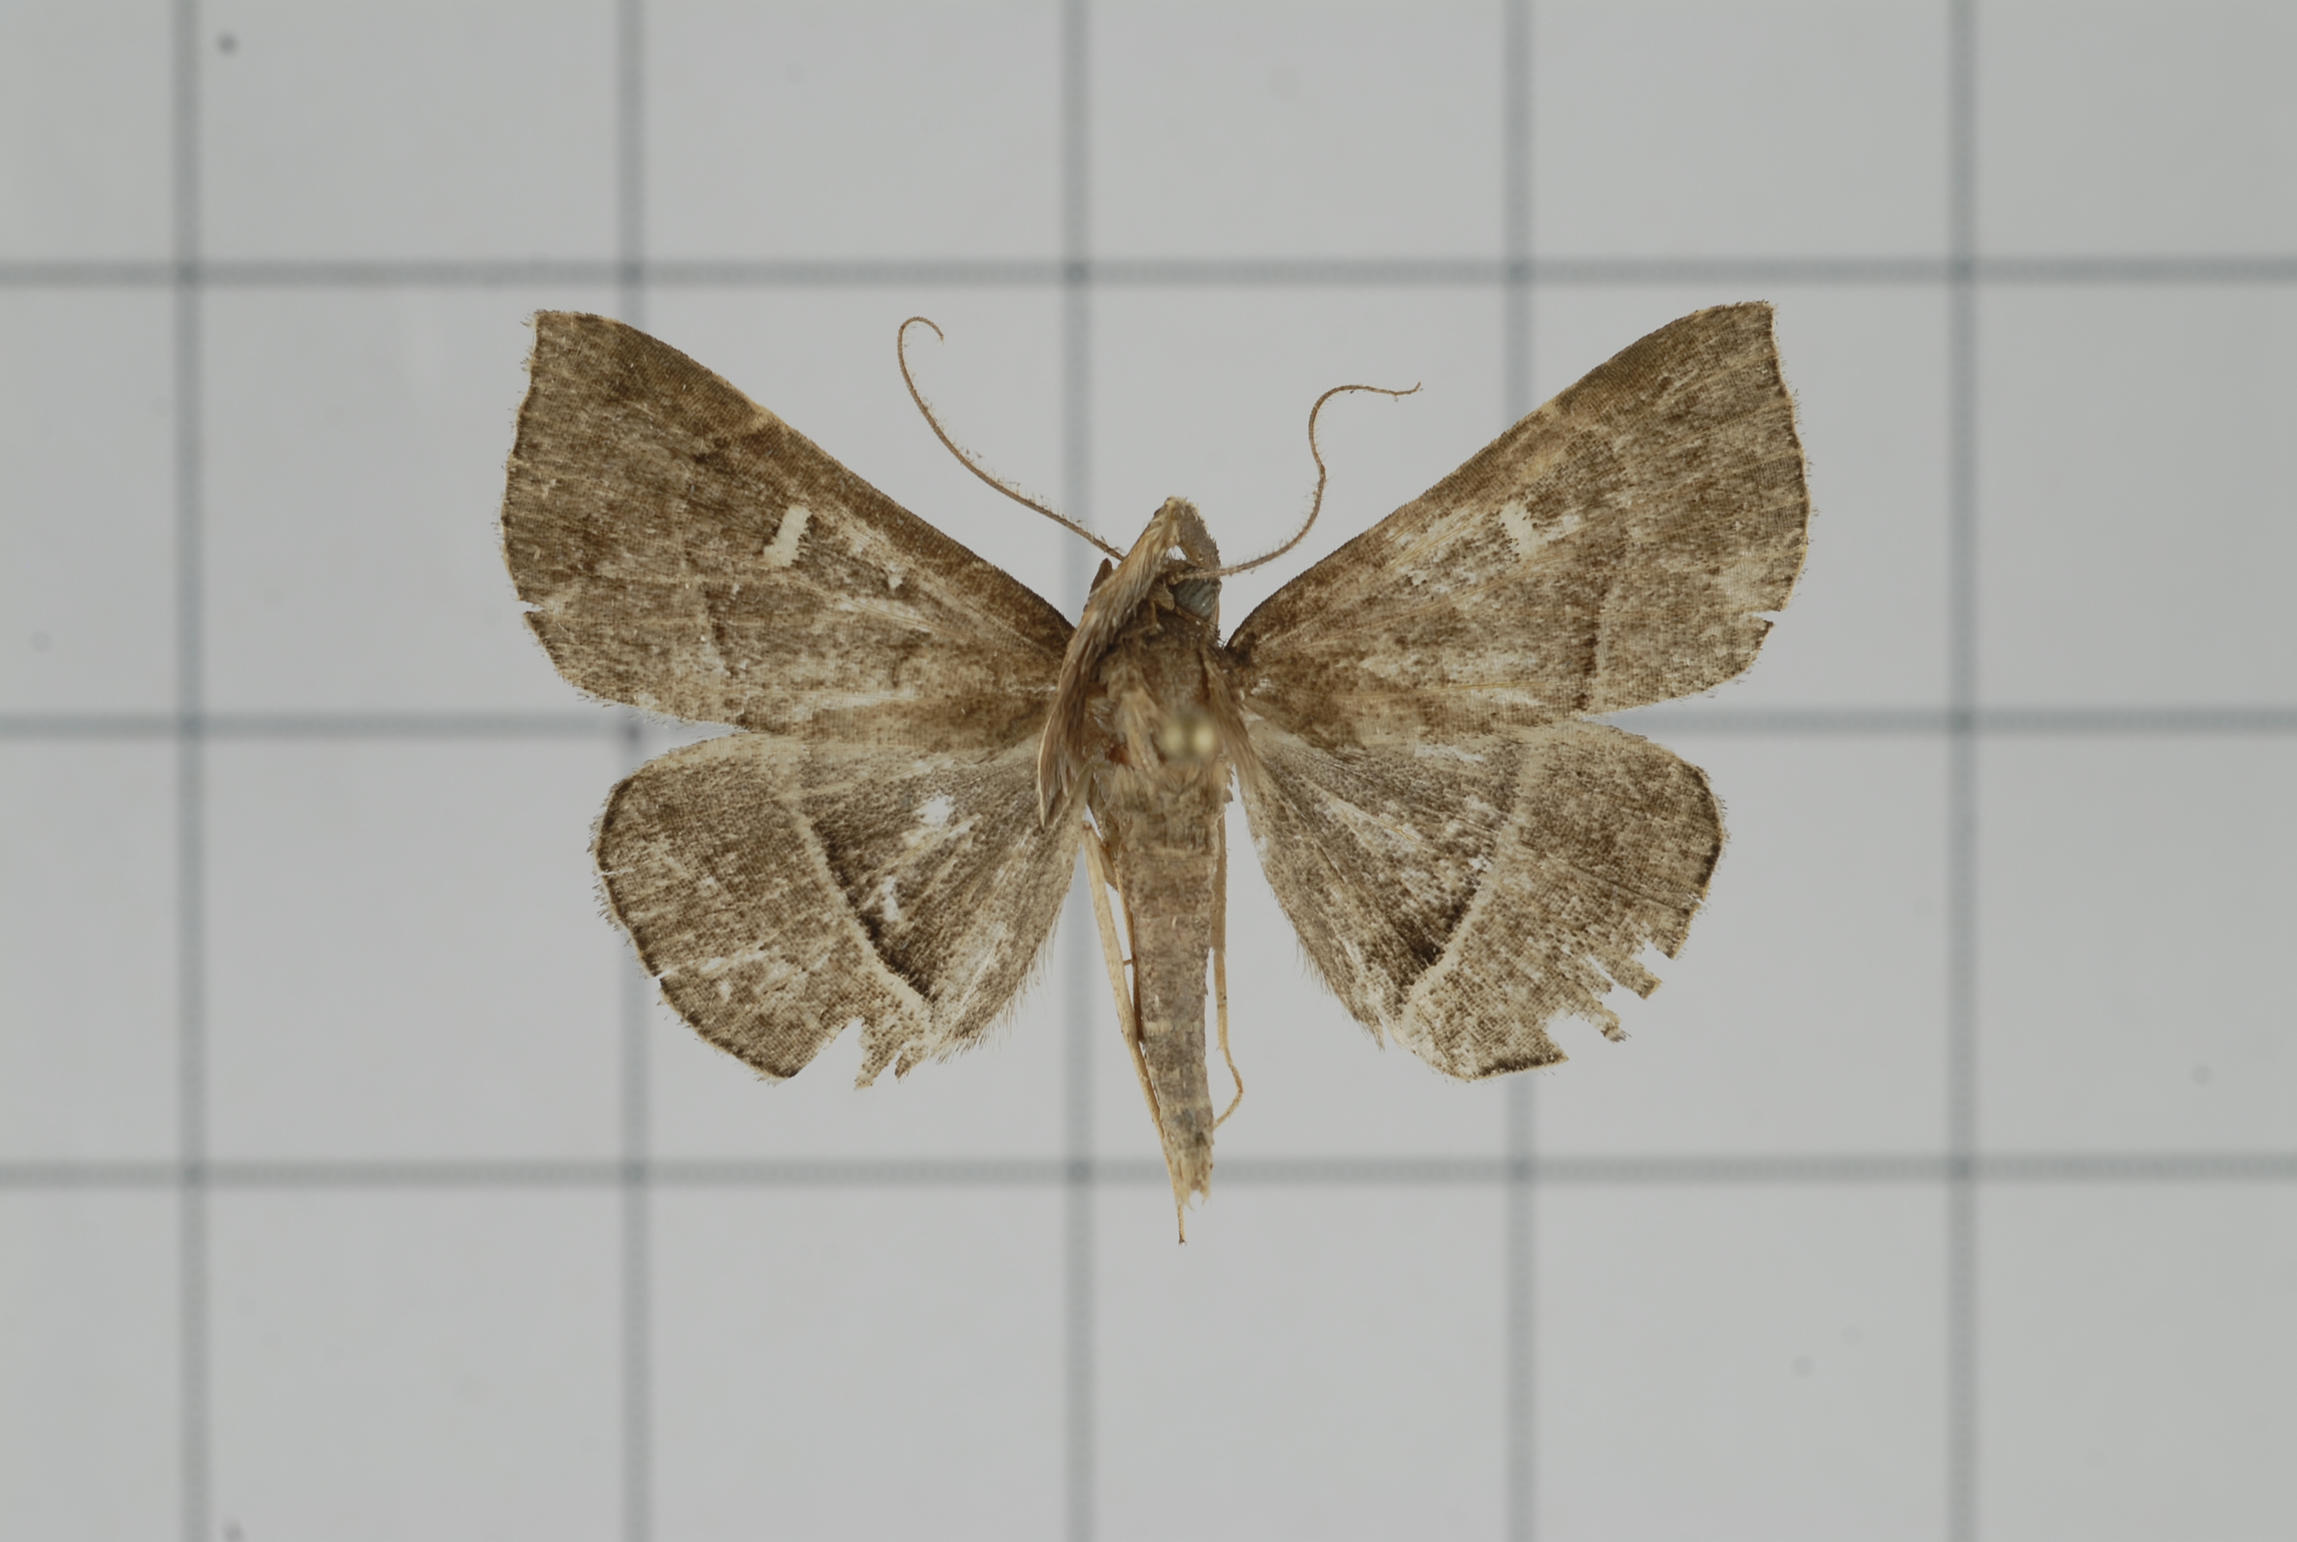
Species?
Cidariplura gladiata
